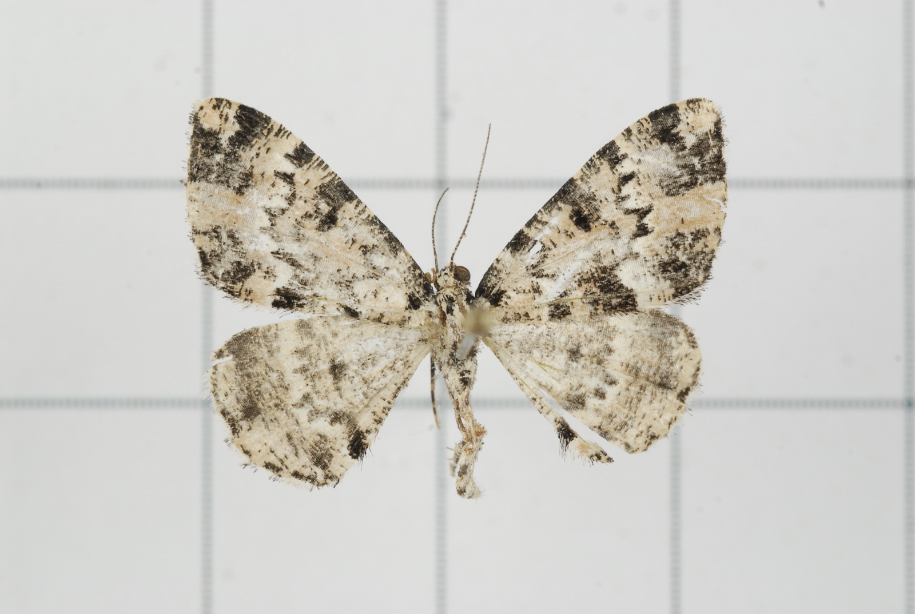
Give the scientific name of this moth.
Prochasma squalida
